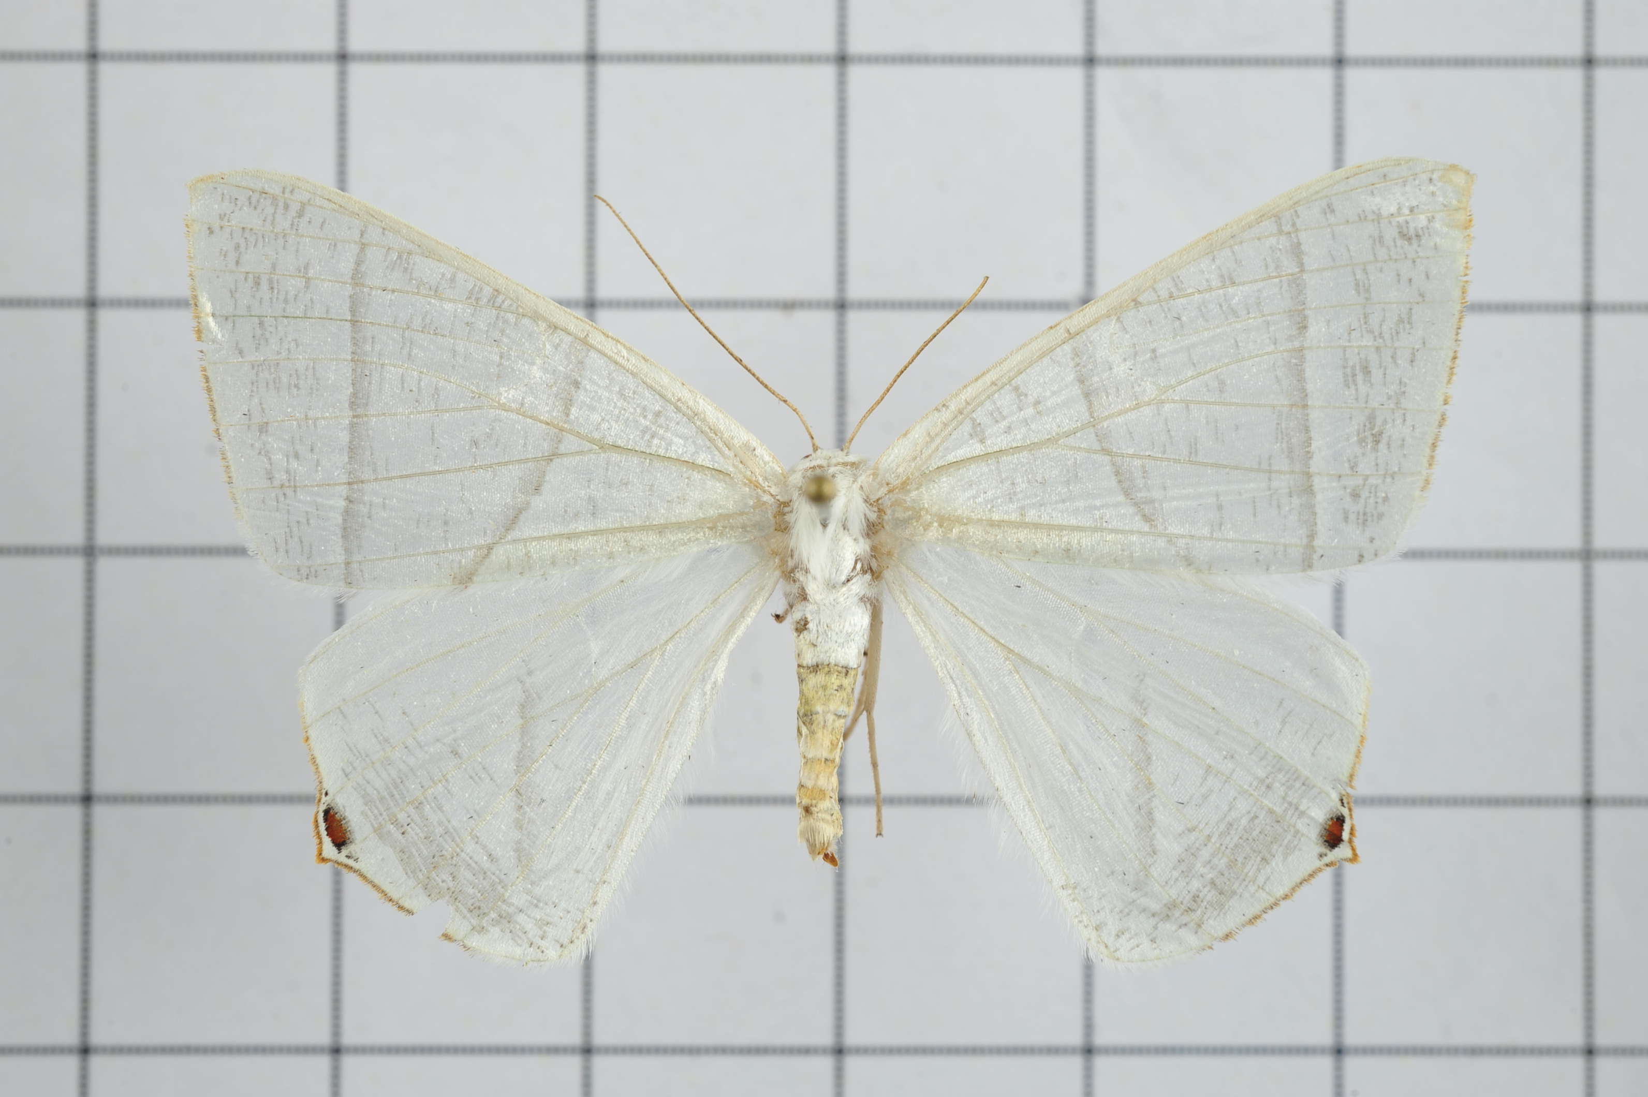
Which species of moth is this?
Ourapteryx caecata
